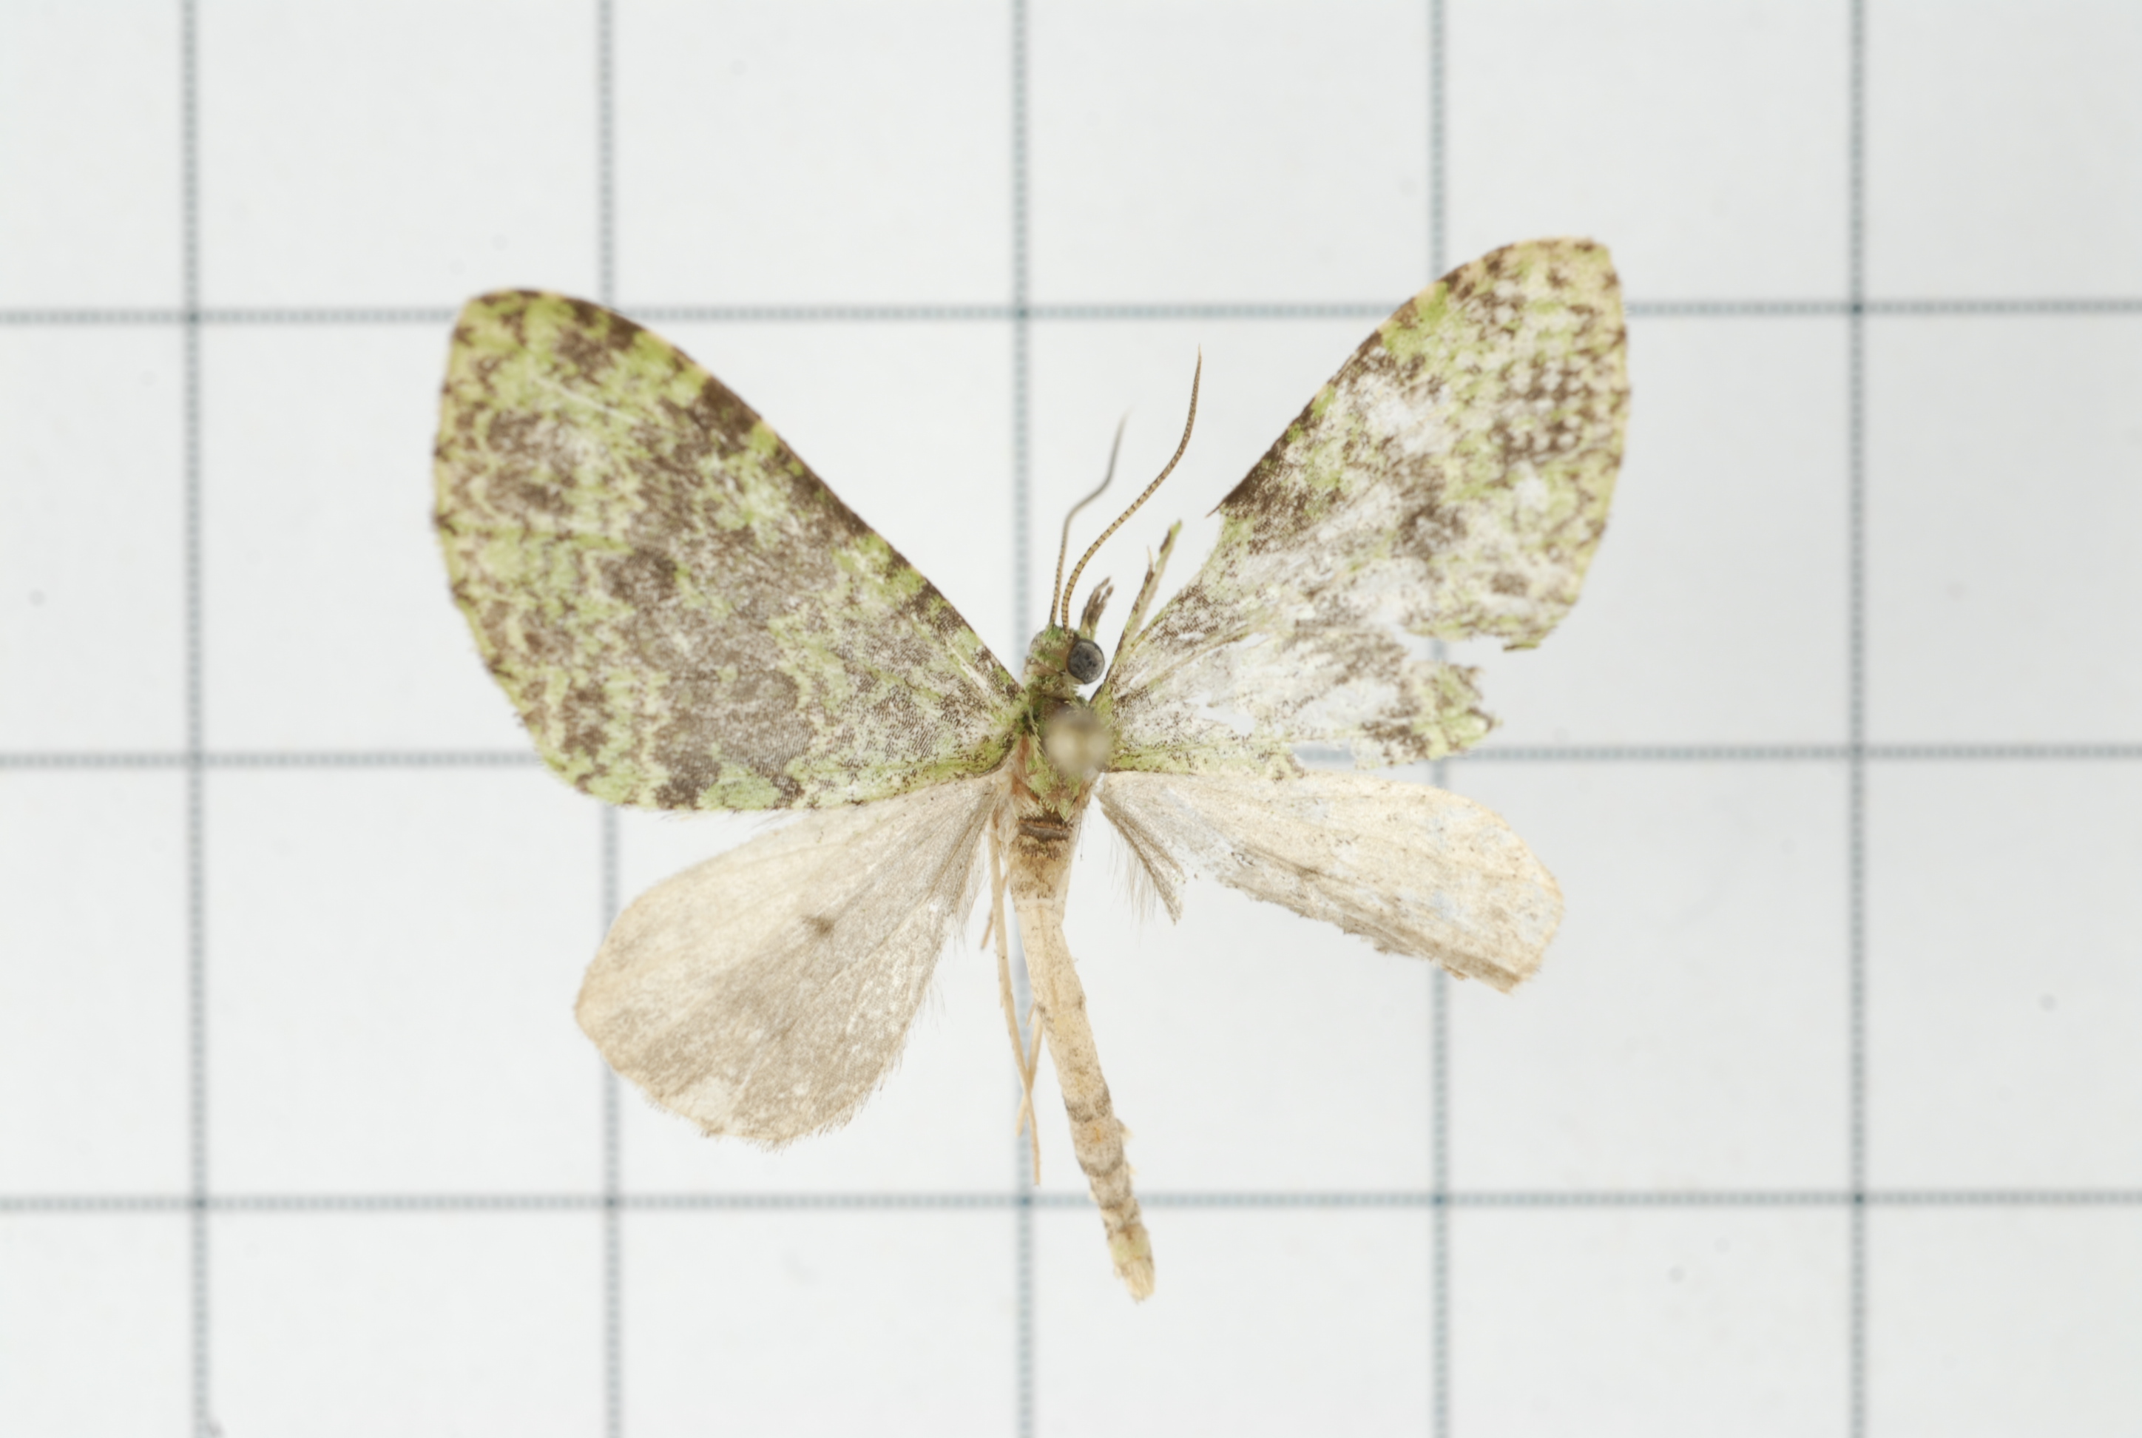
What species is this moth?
Tristeirometa decussata moltrechti
